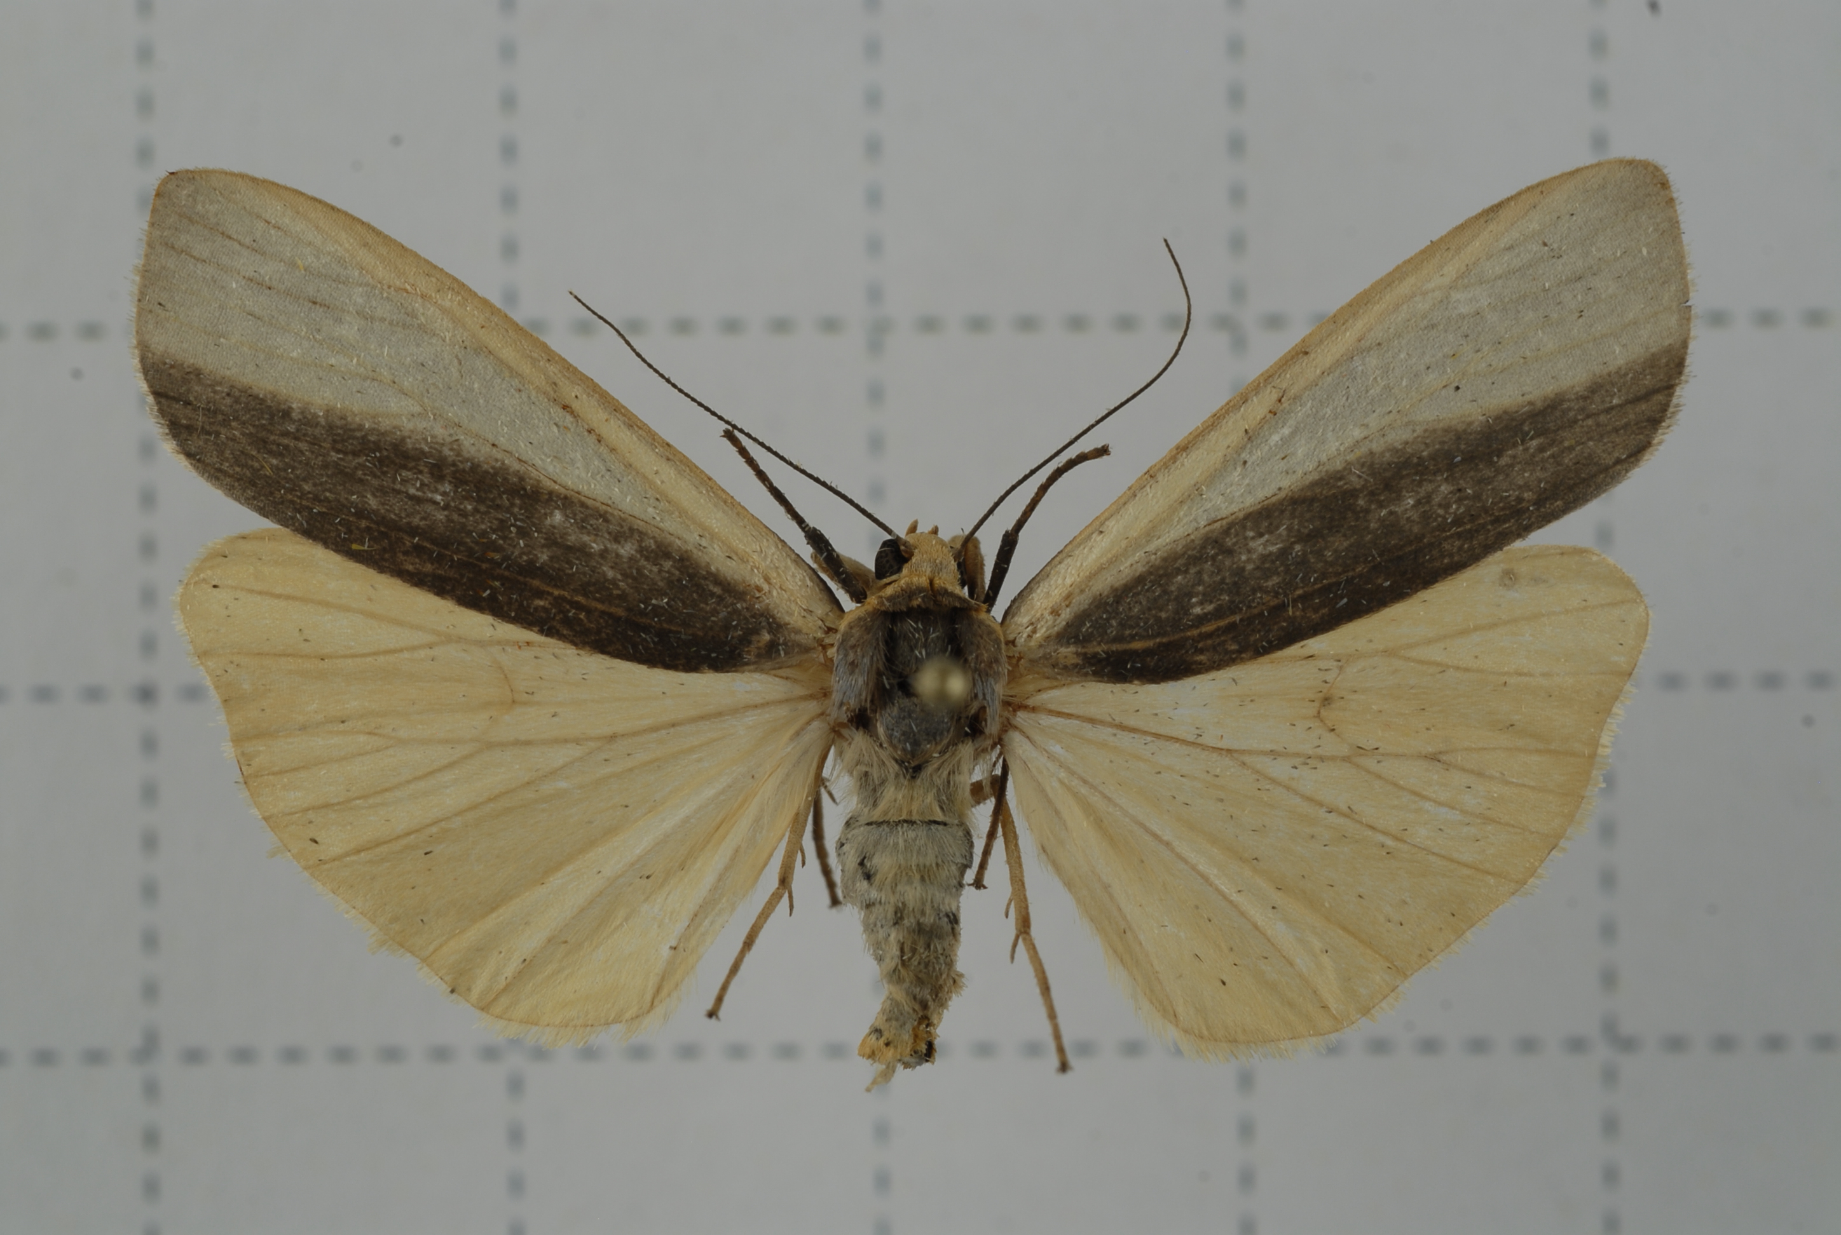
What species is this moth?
Hesudra divisa
